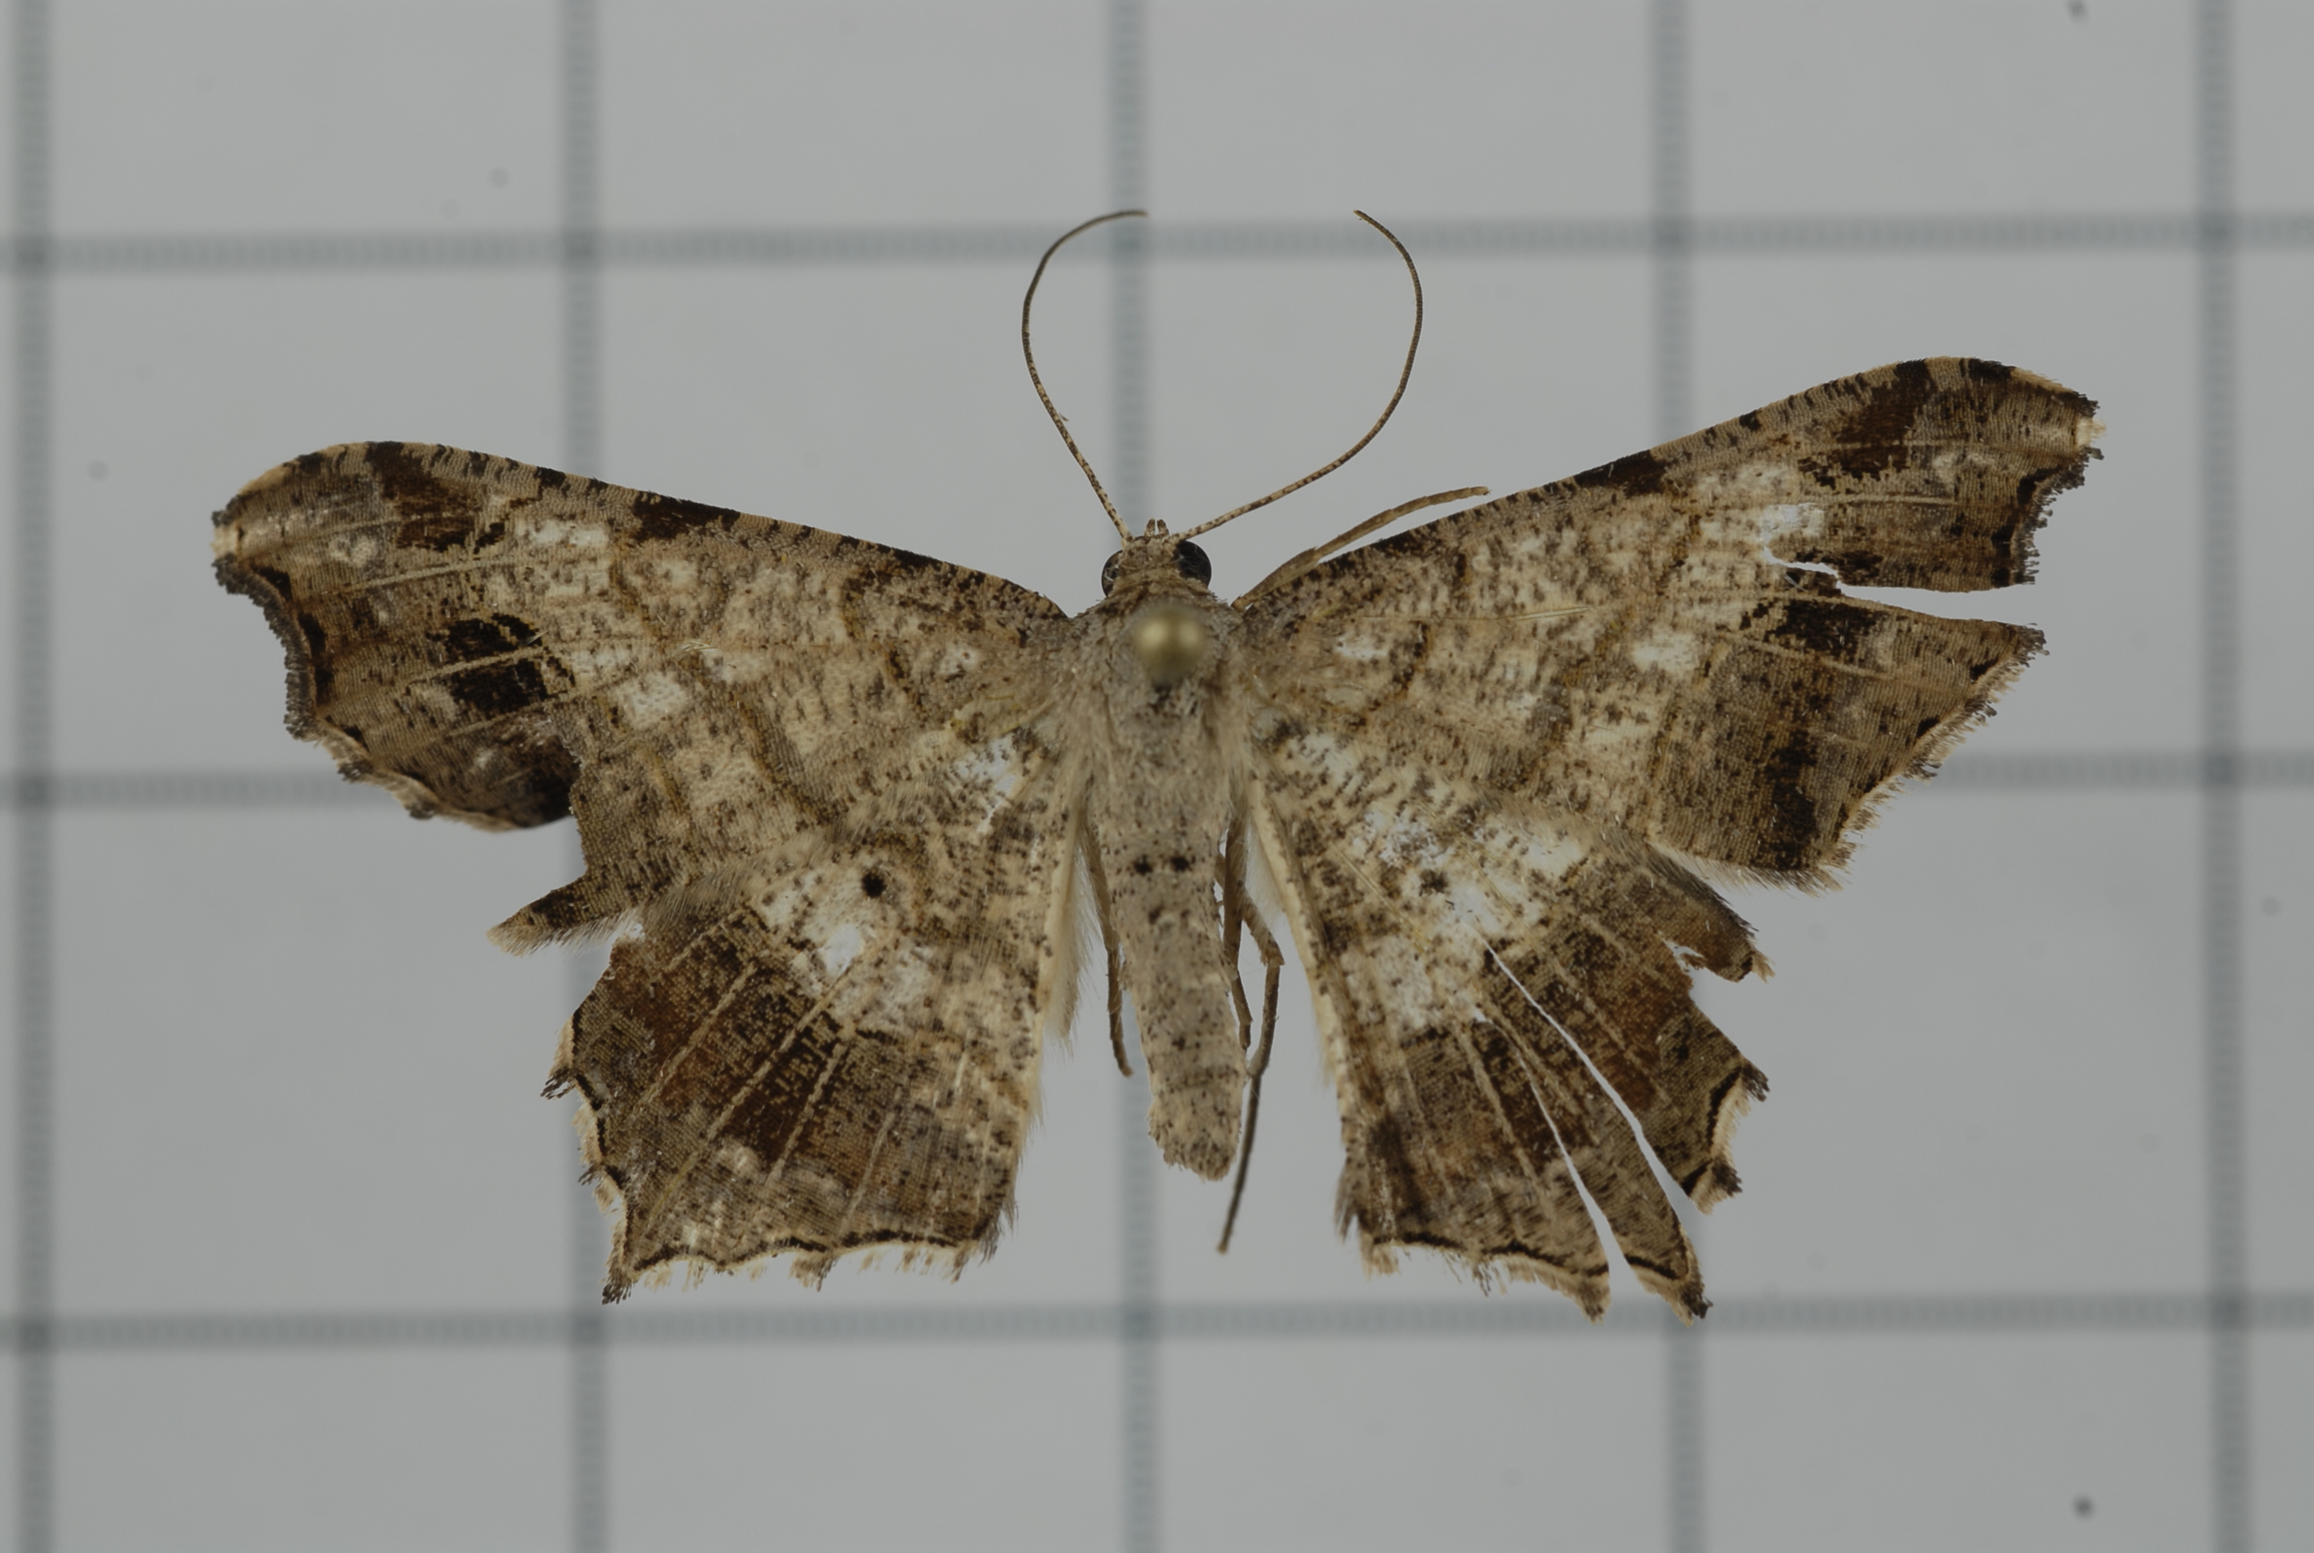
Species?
Chiasmia emersaria
